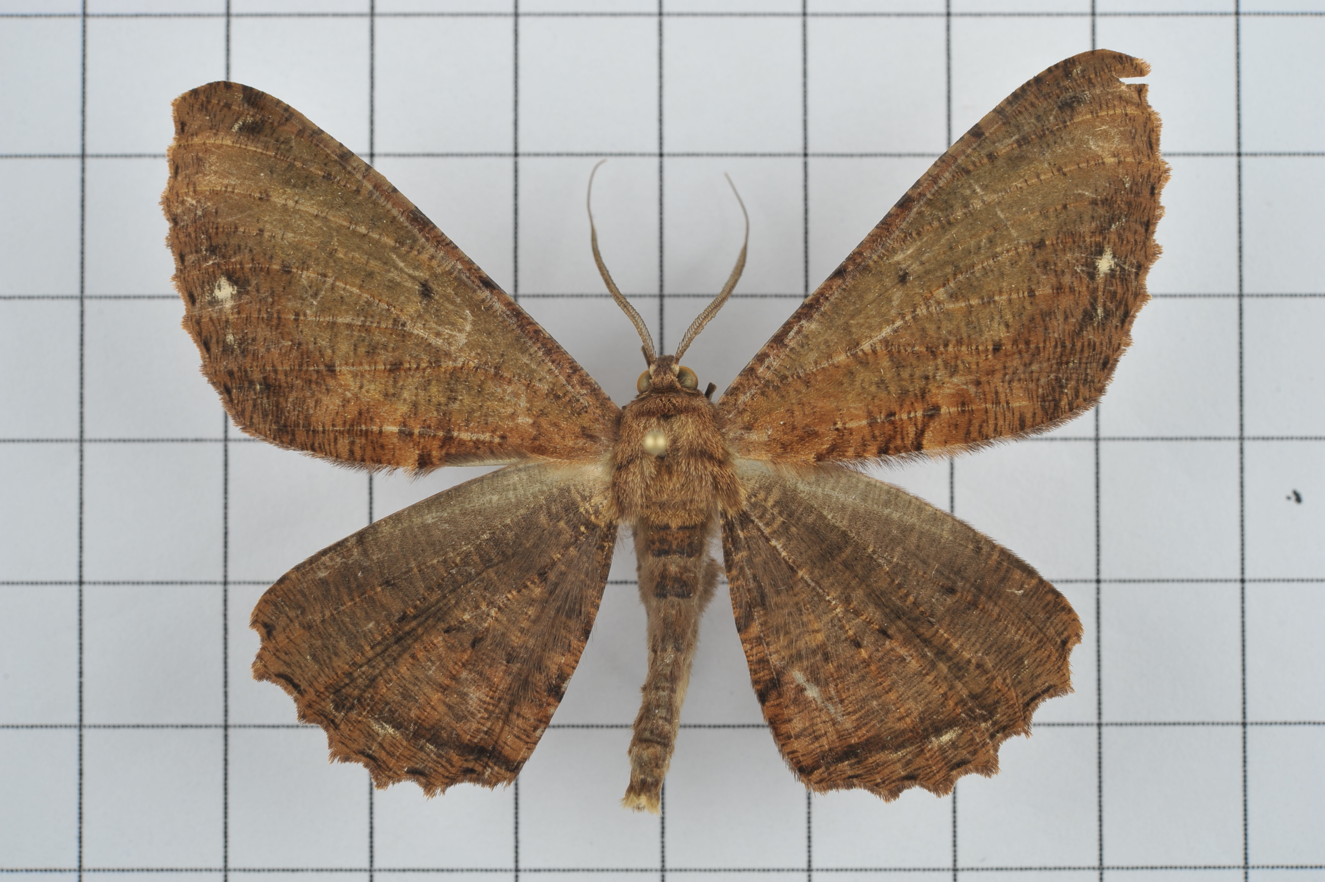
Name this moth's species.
Chorodna creataria
